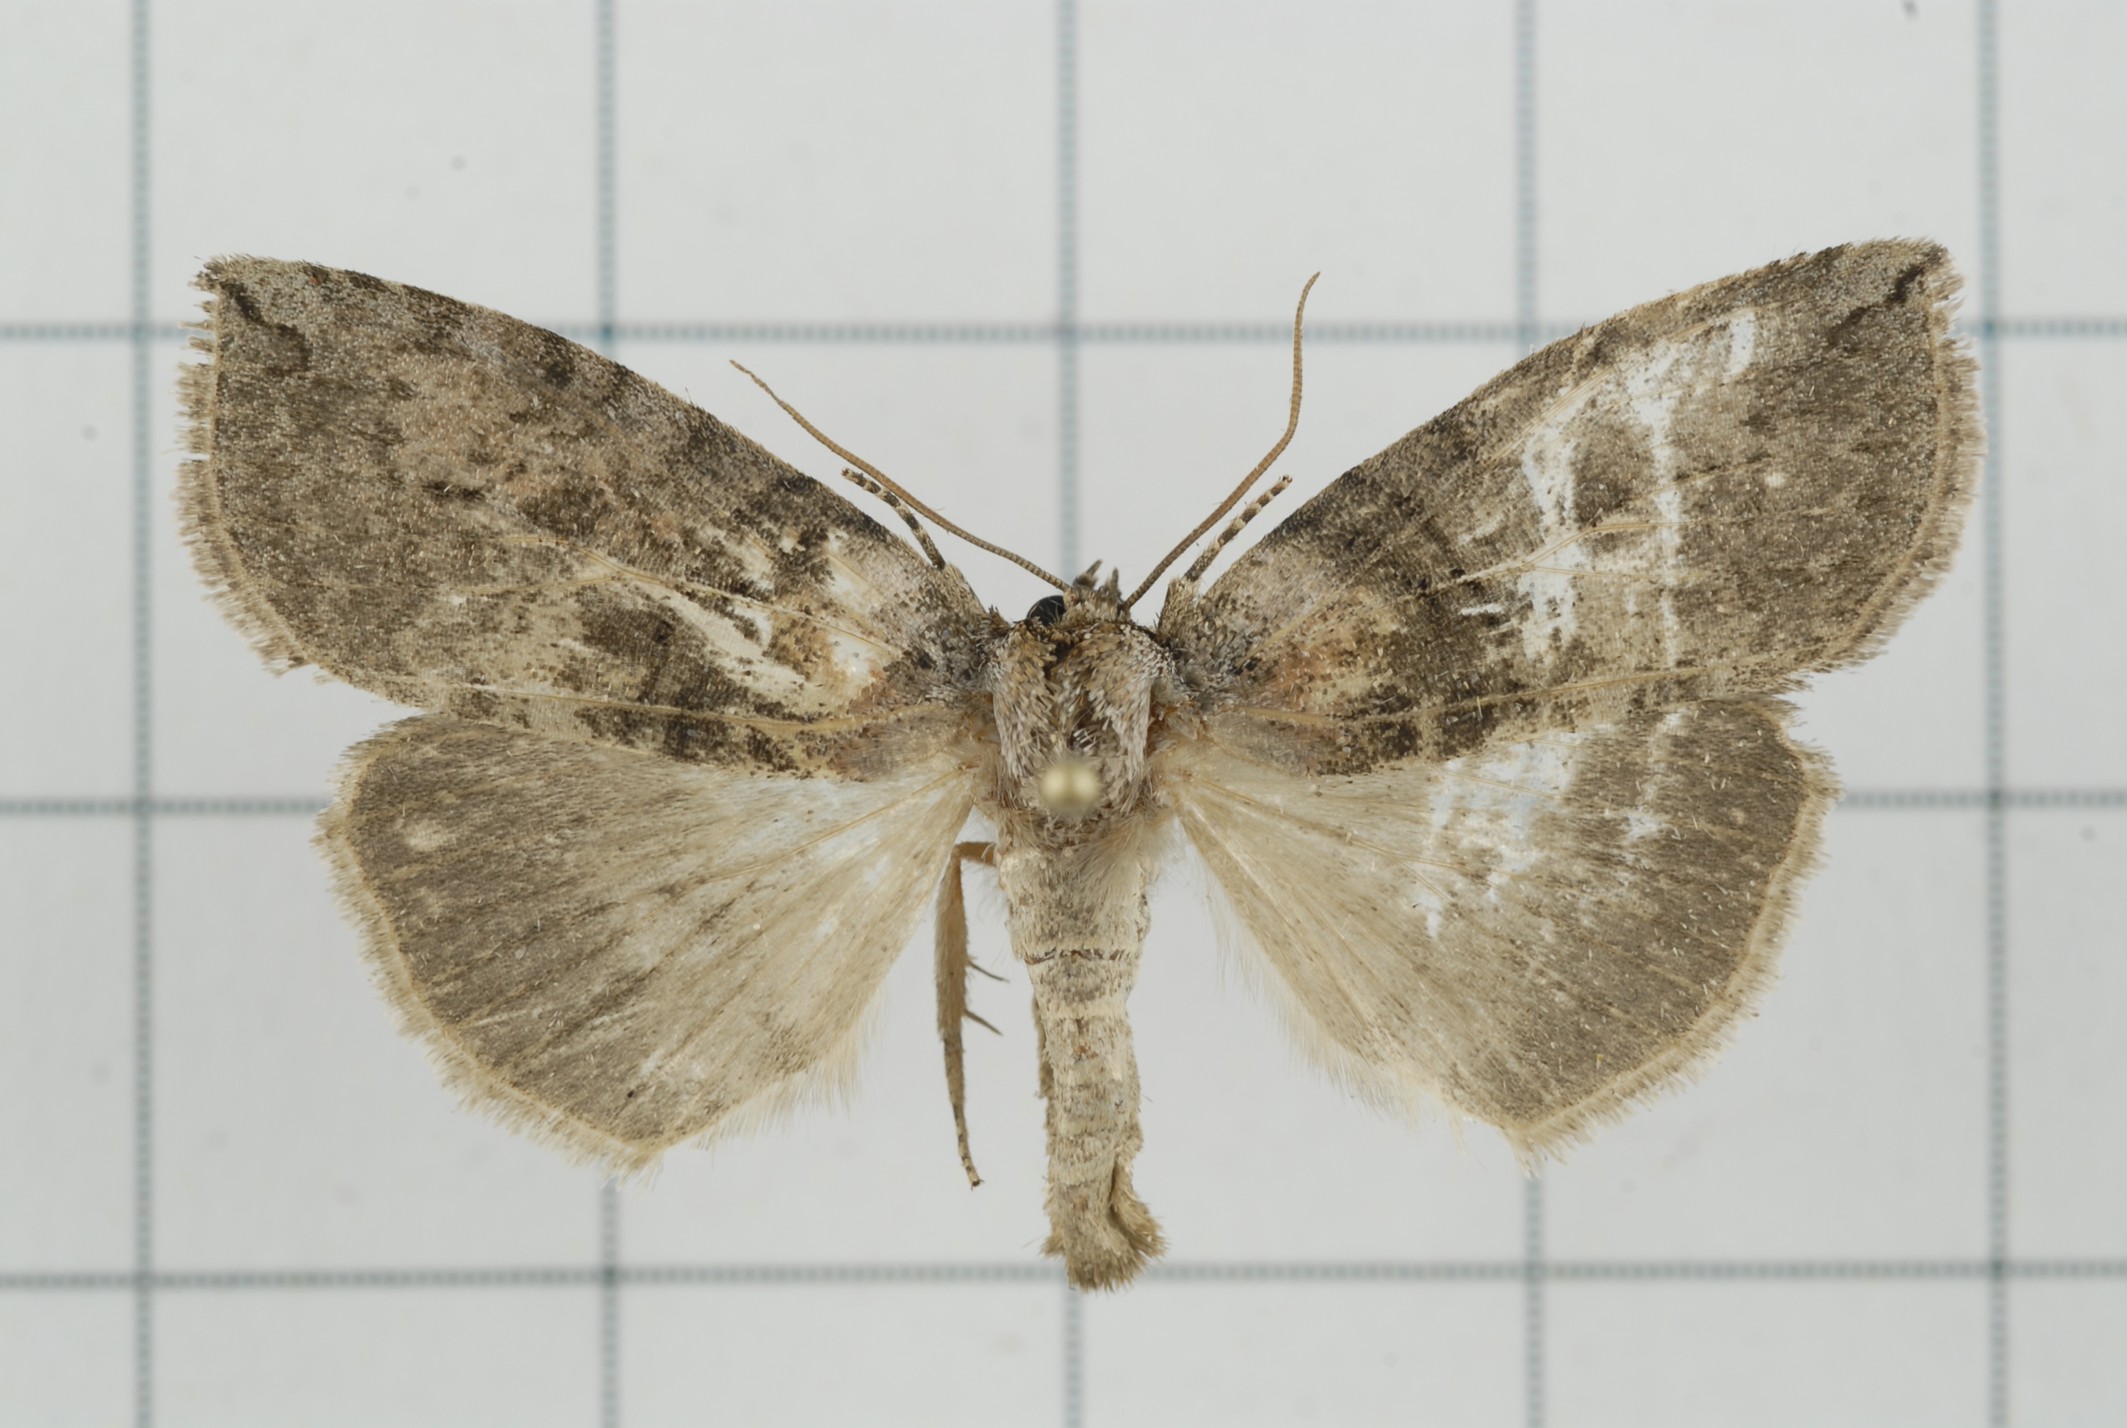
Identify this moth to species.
Horipsestis aenea aenea
